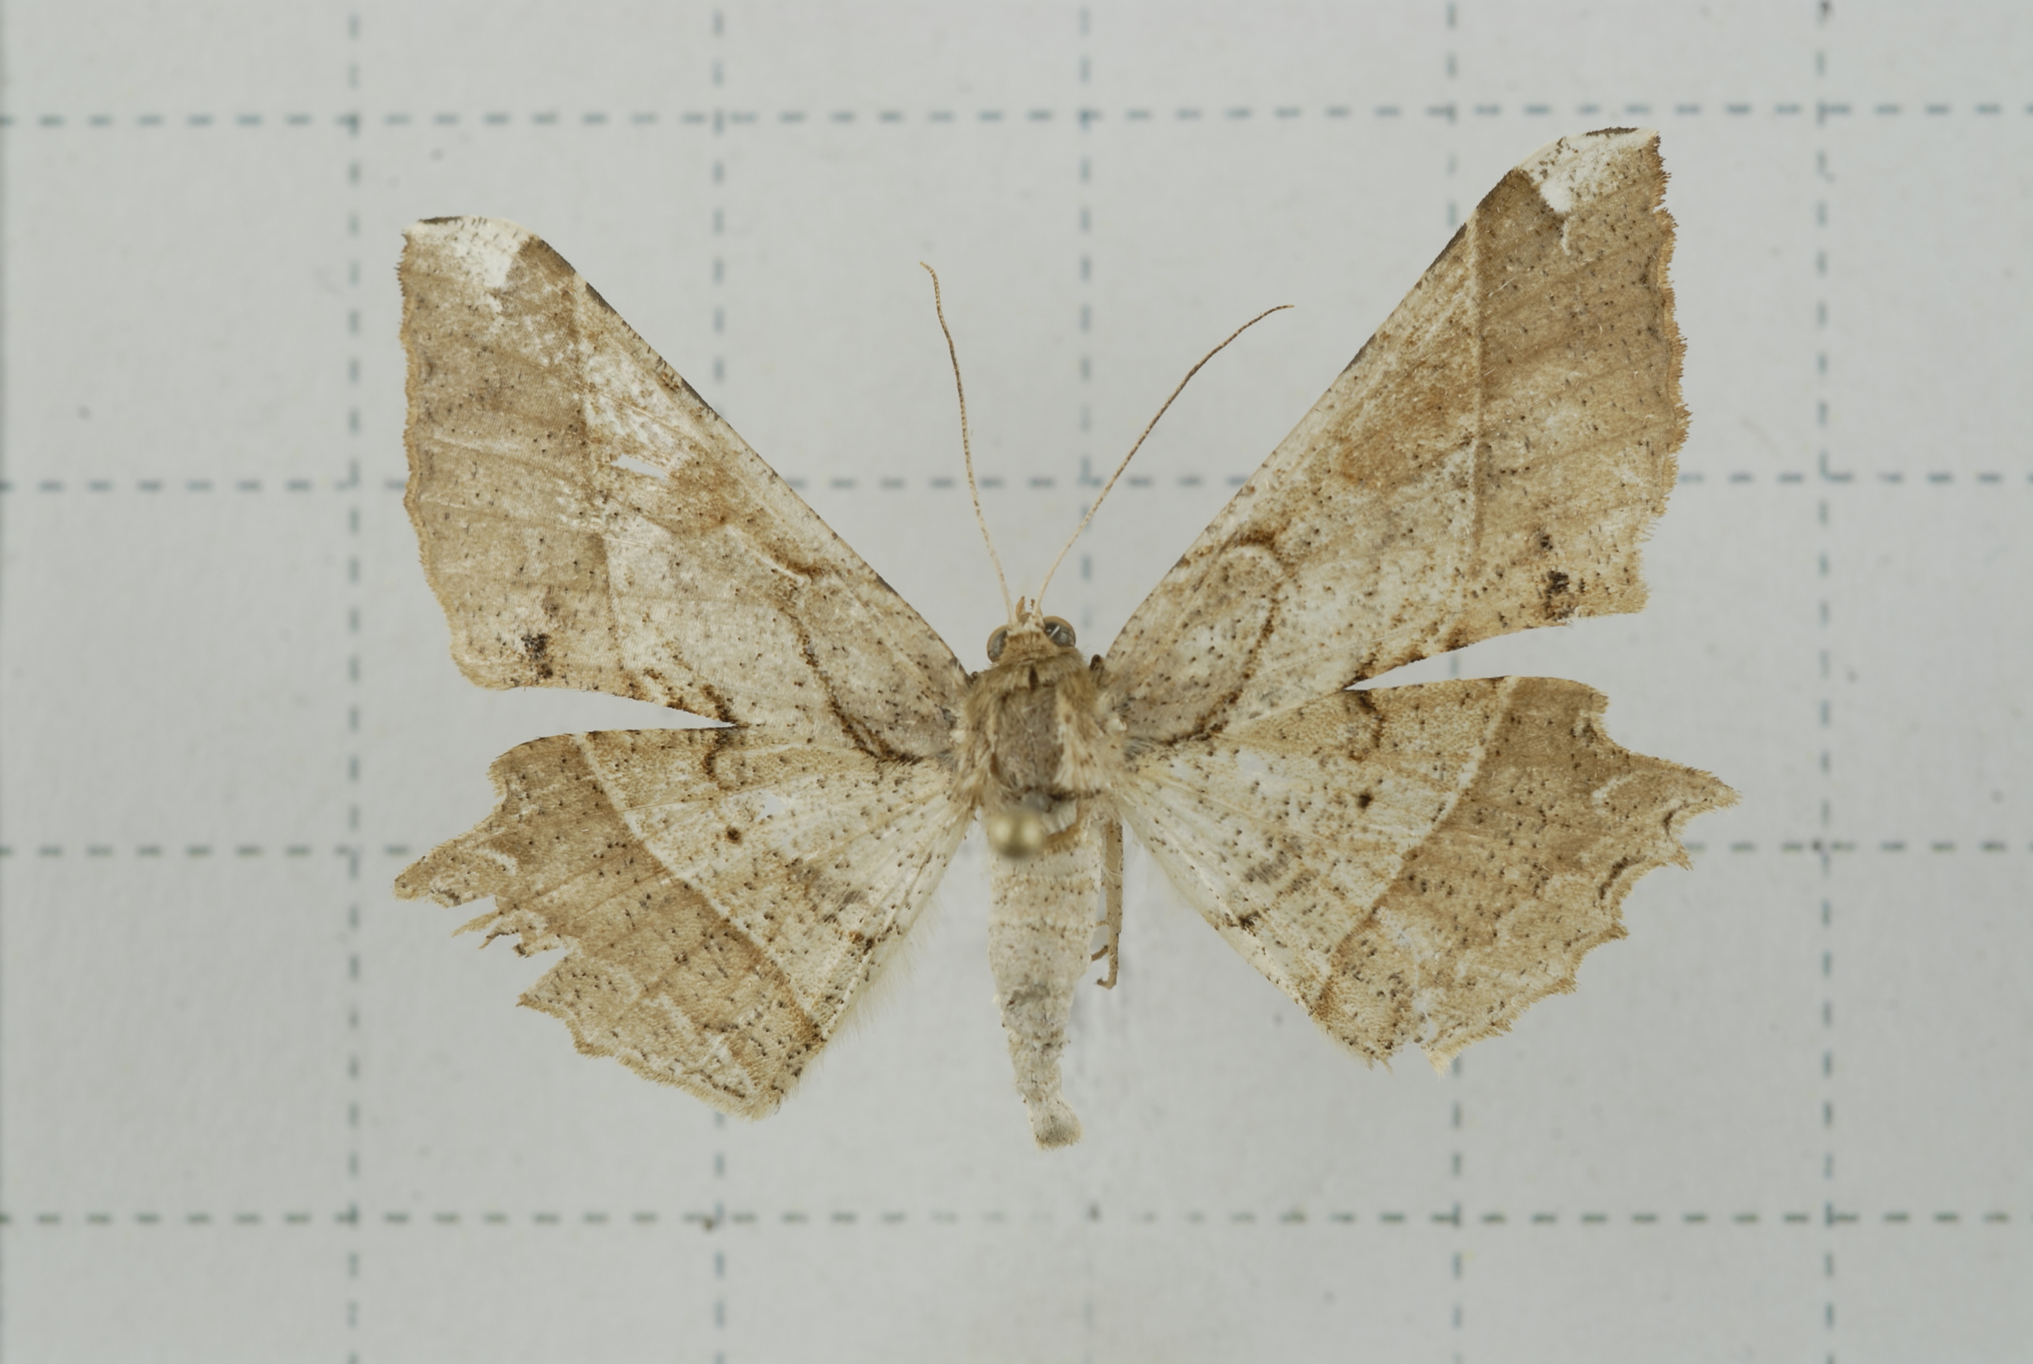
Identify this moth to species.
Krananda latimarginaria
